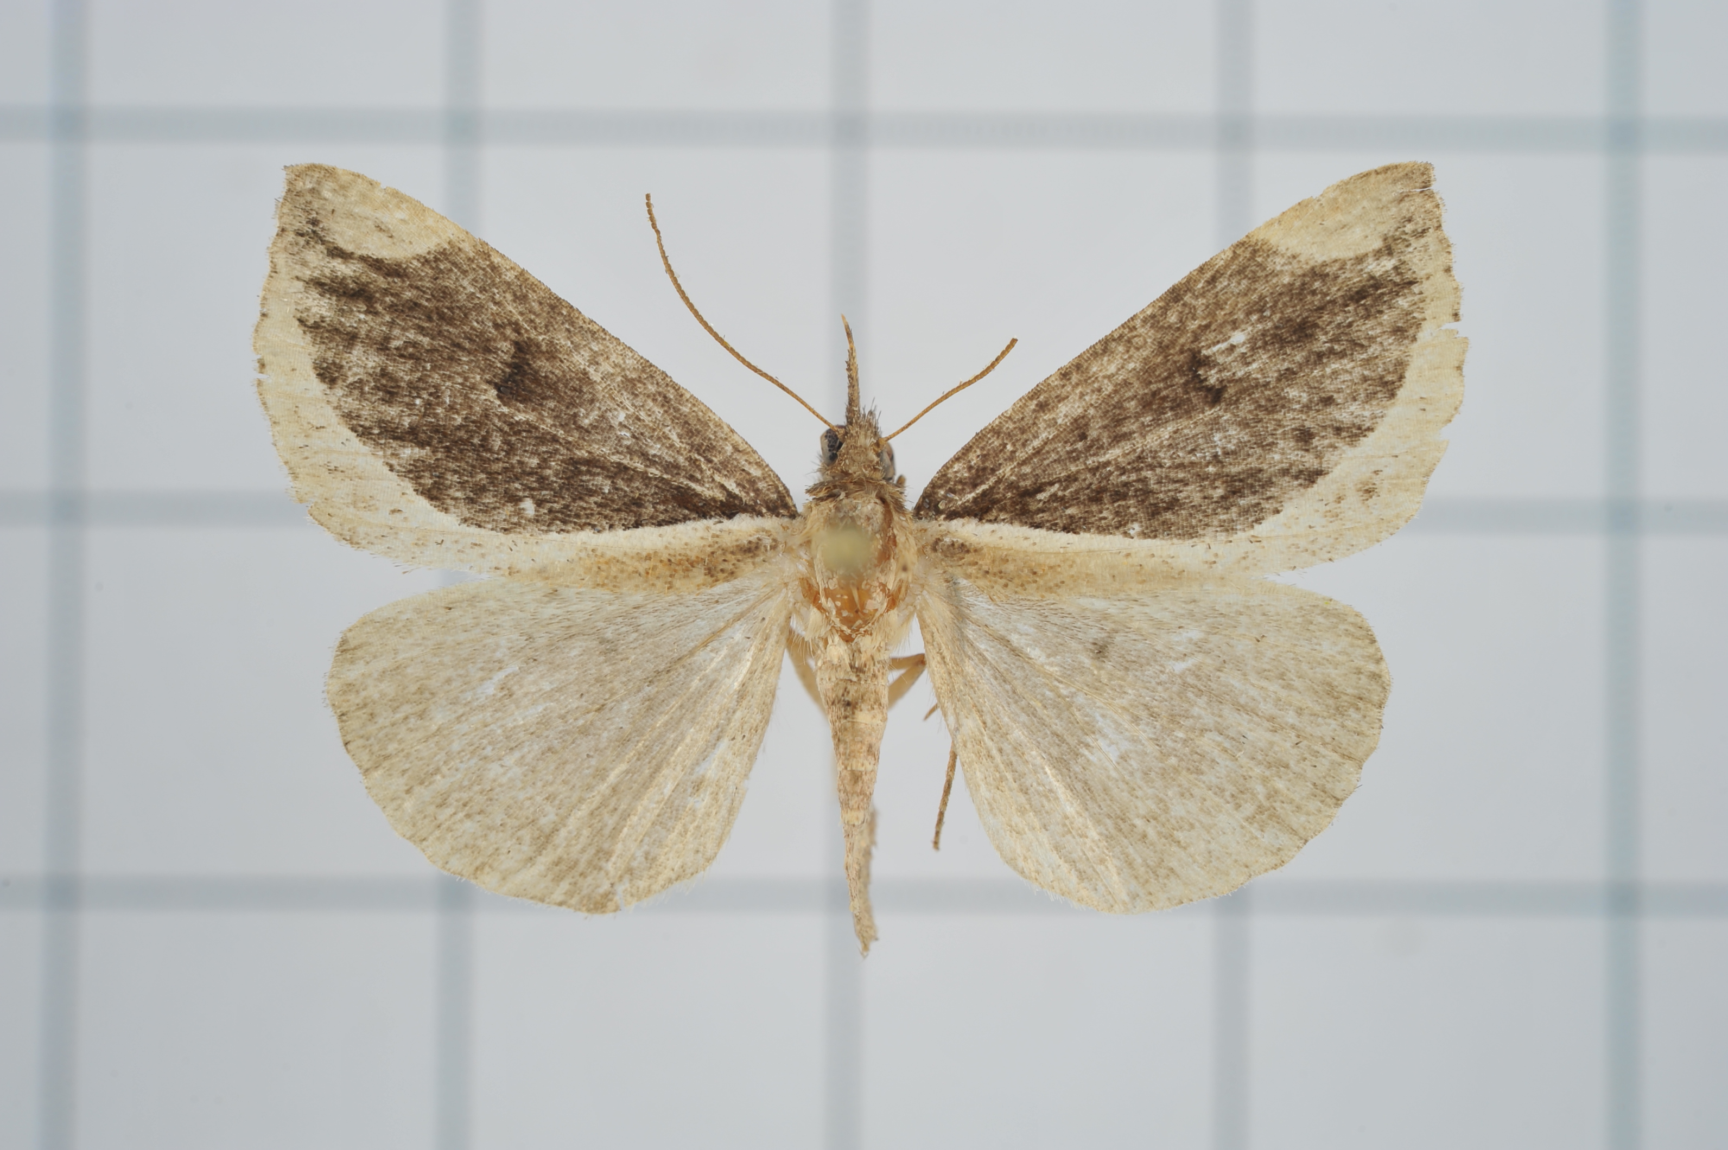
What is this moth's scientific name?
Hypena perspicua
